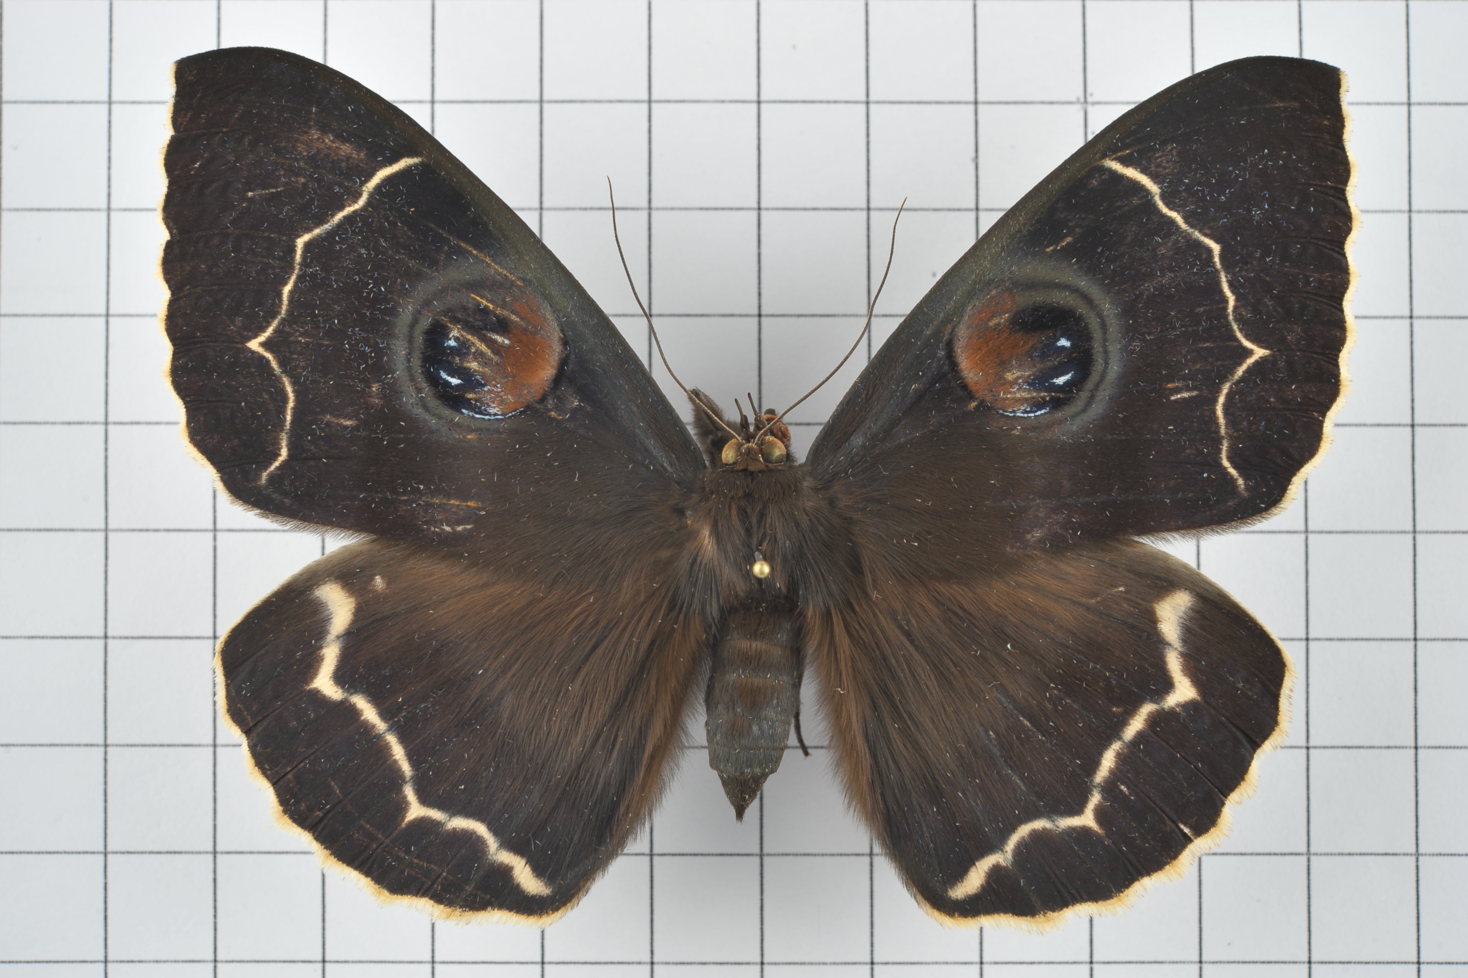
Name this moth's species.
Erebus albicincta obscurata
